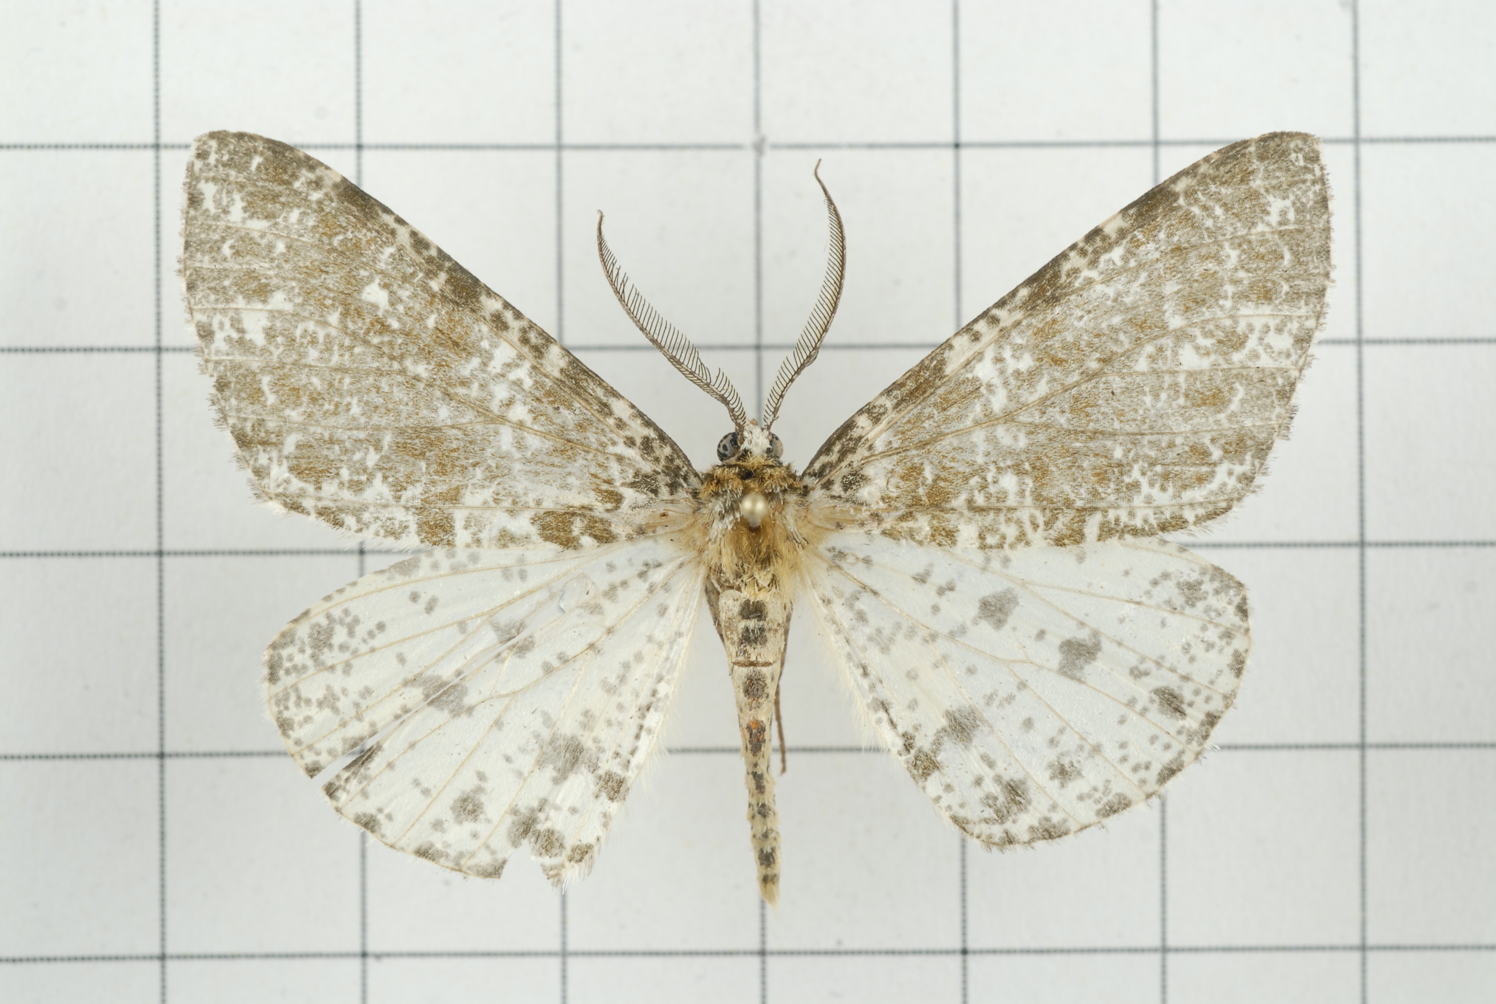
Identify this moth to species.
Arichanna picaria
